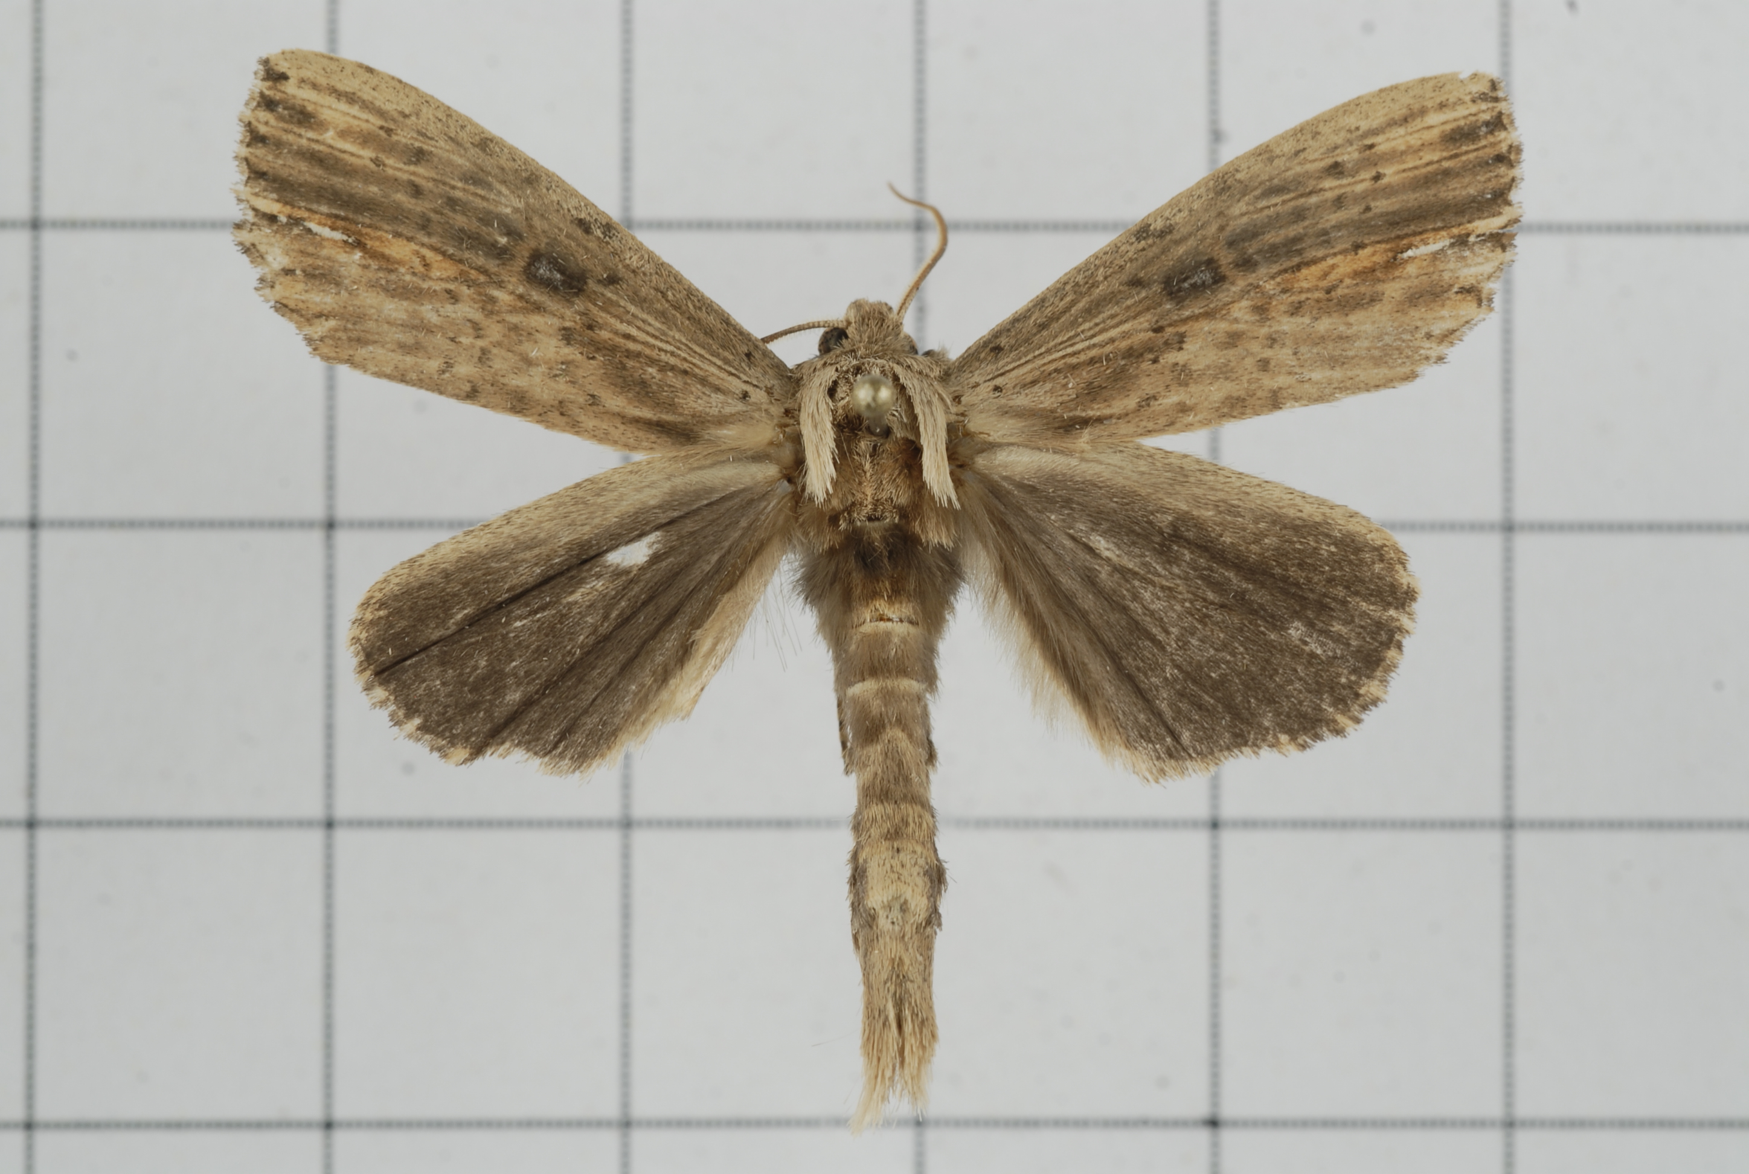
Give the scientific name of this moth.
Ramesa albistriga
